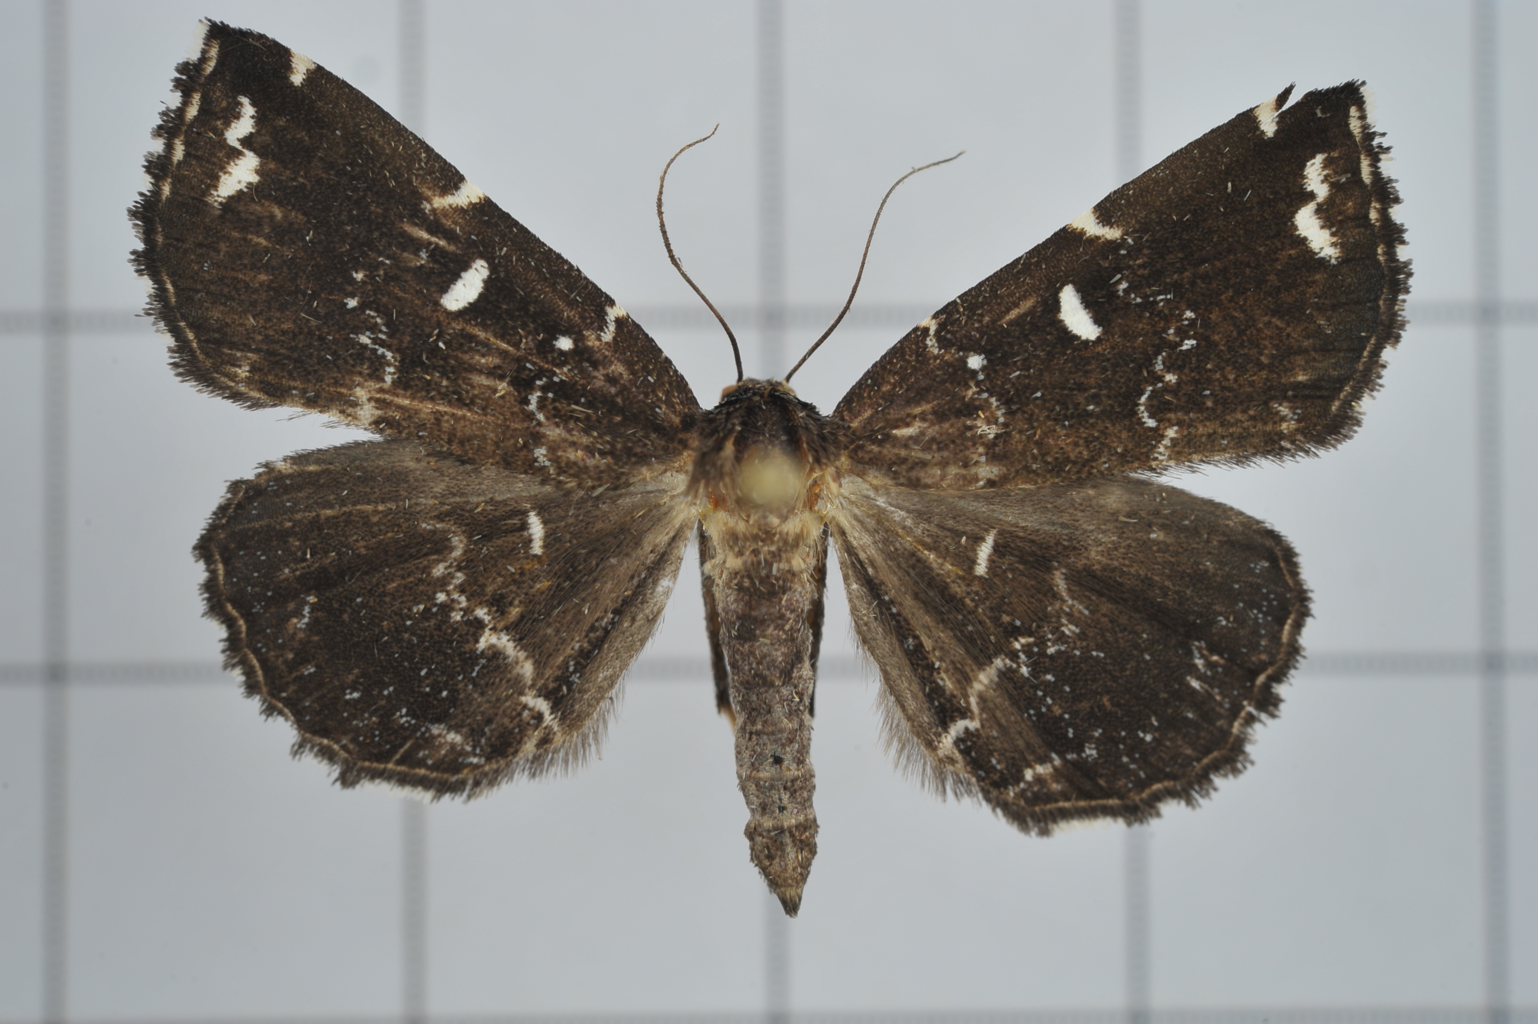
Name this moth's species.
Adrapsa simplex
